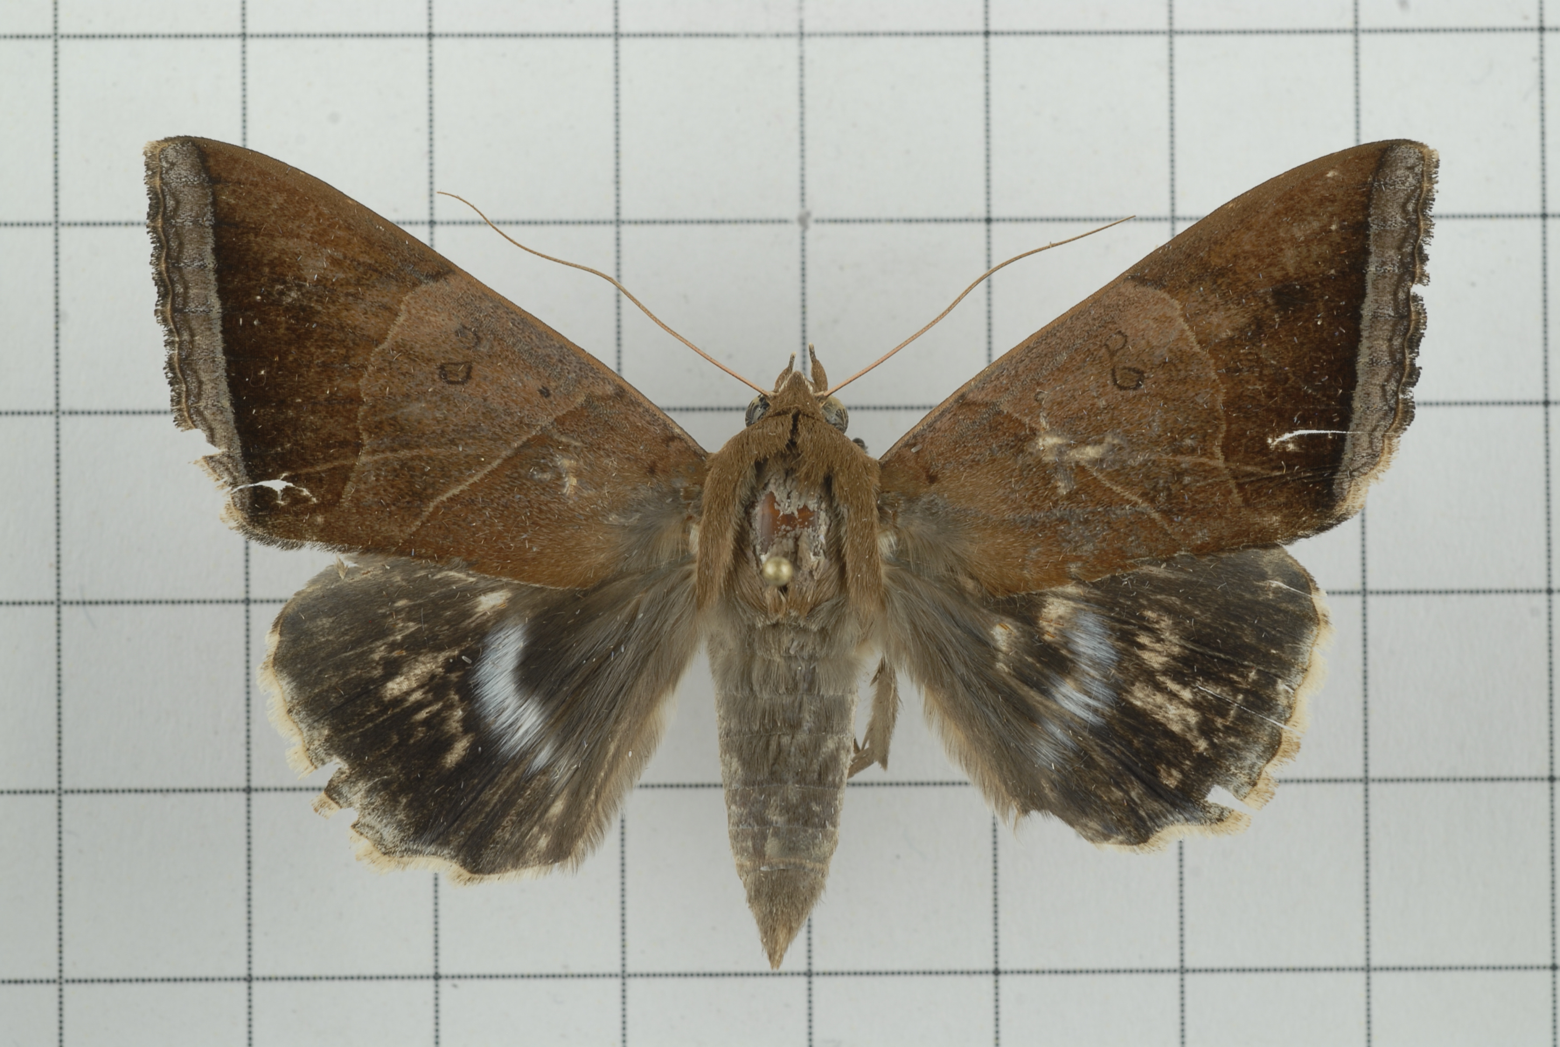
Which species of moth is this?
Artena dotata
